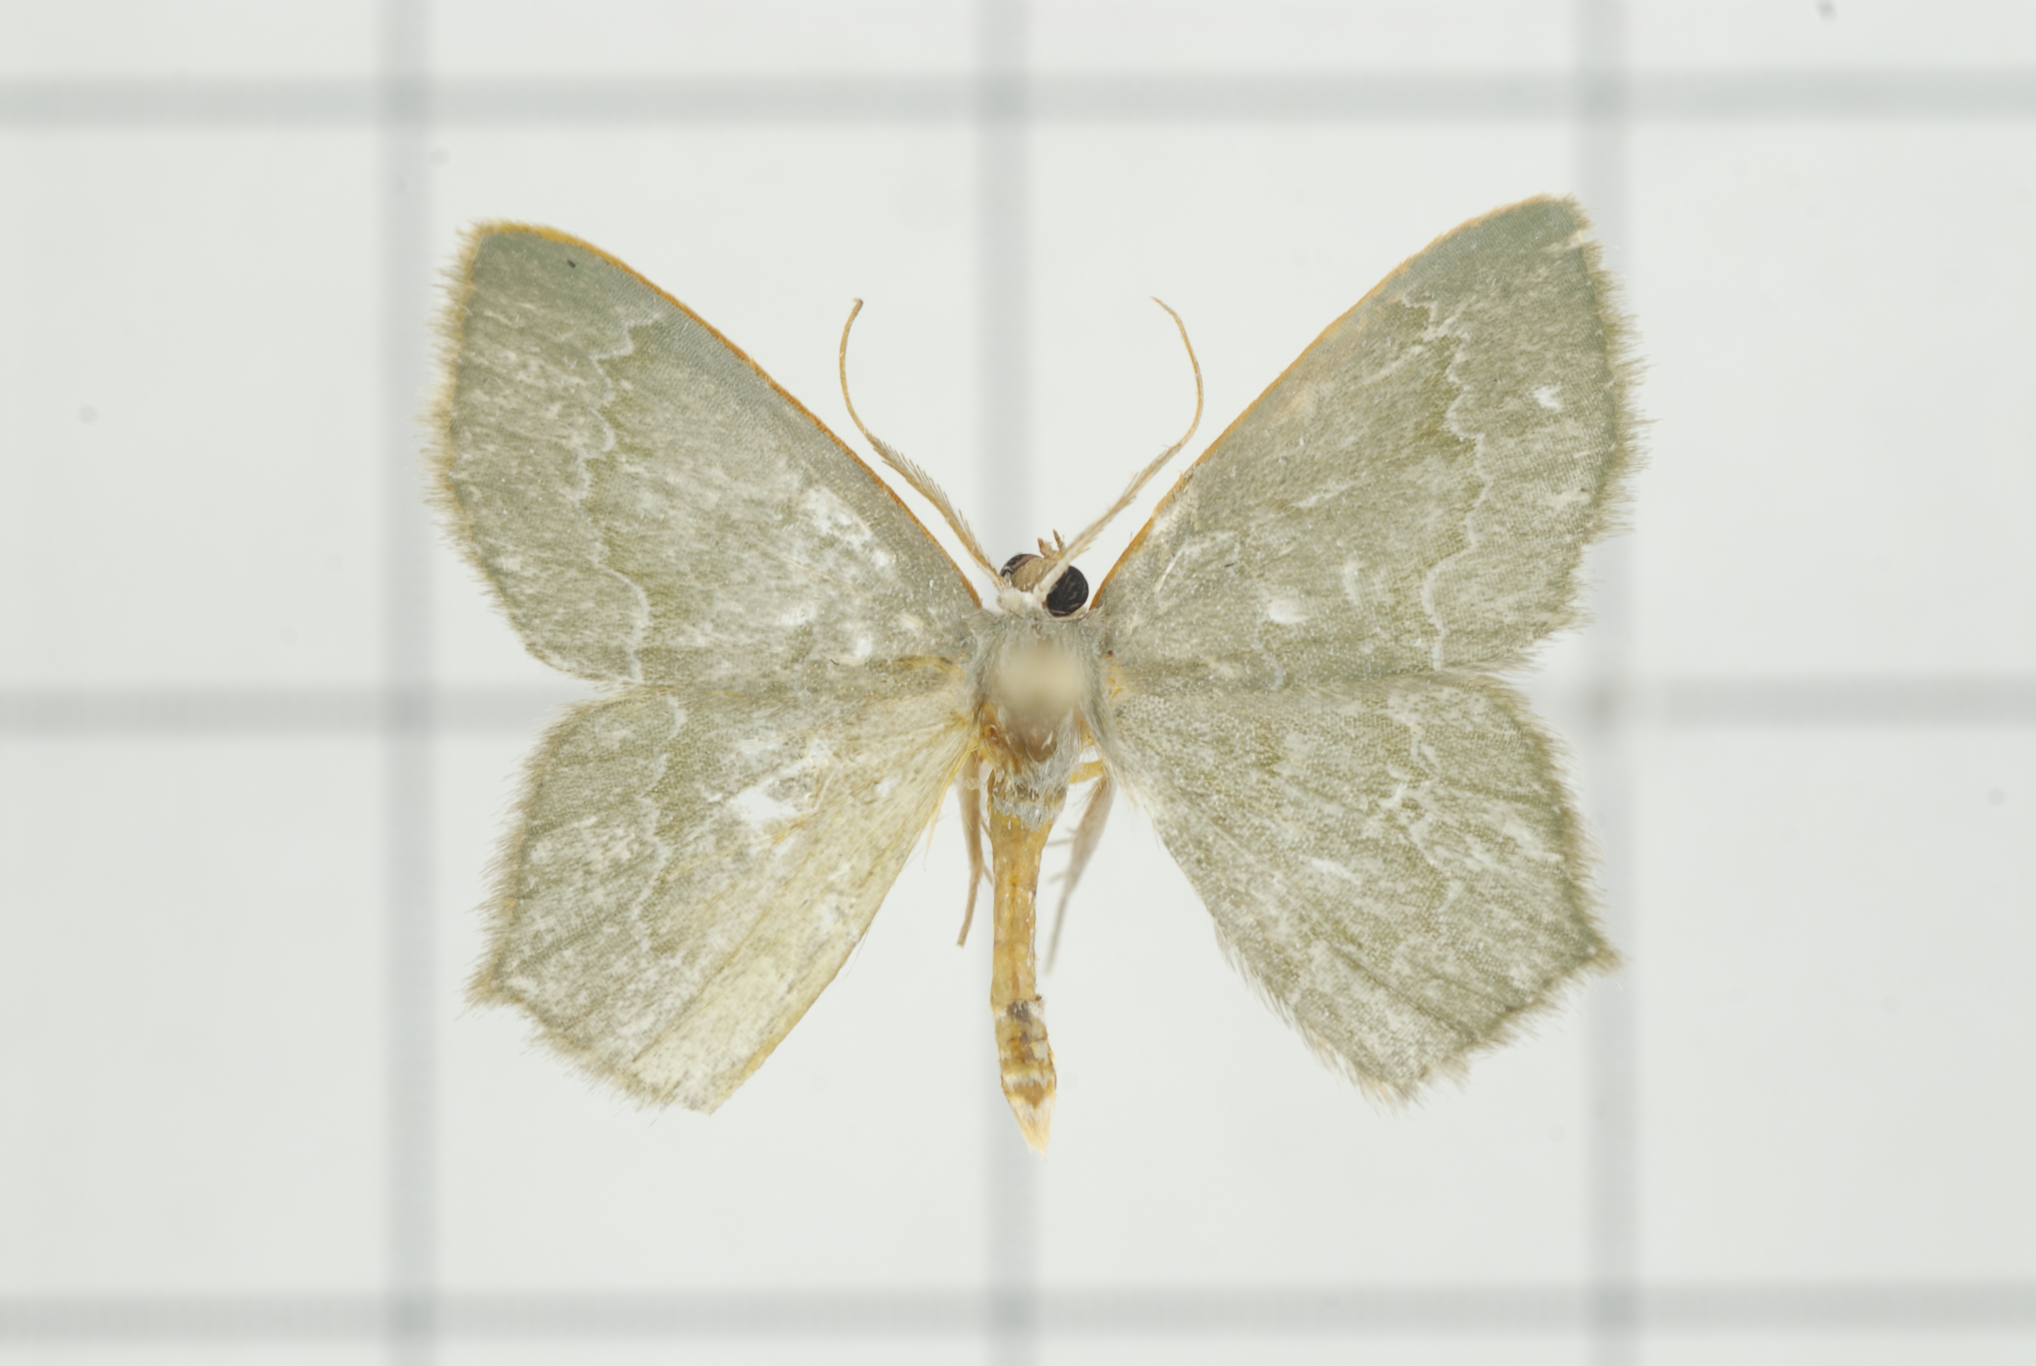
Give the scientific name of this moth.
Jodis nanda
